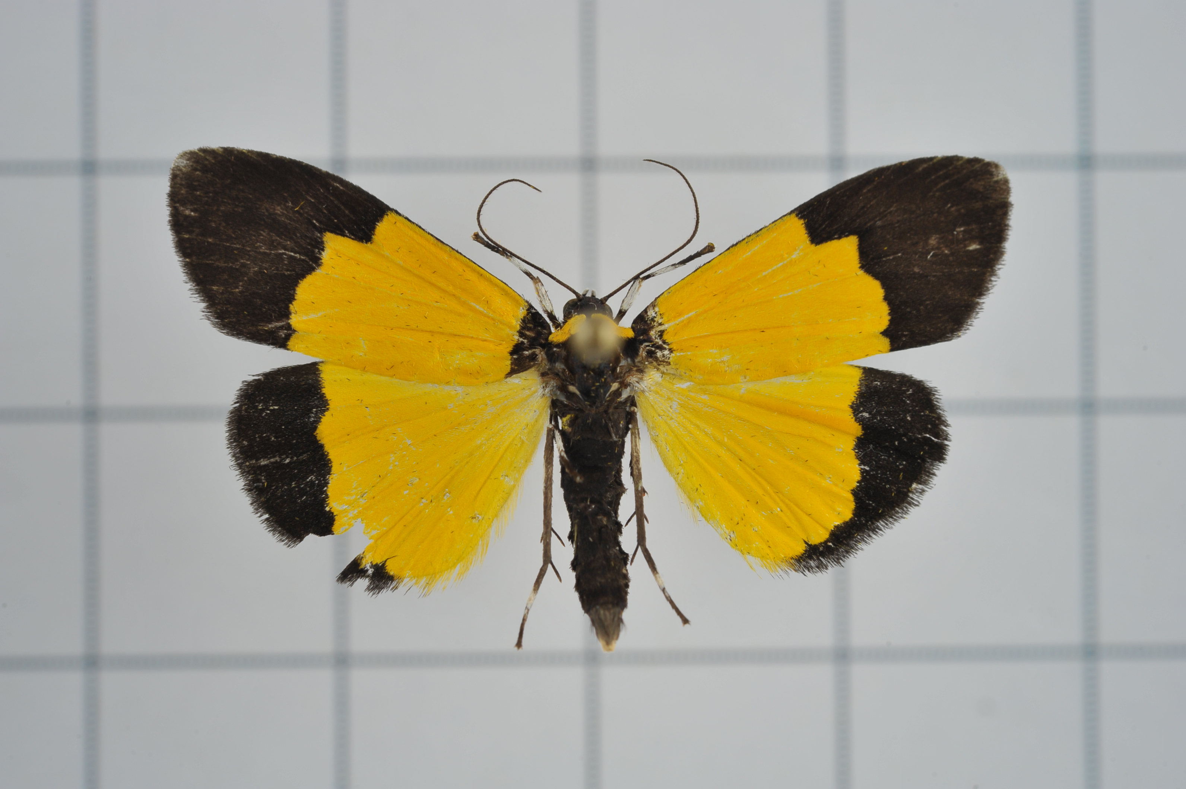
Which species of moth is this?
Scaptesyle bicolor integra
